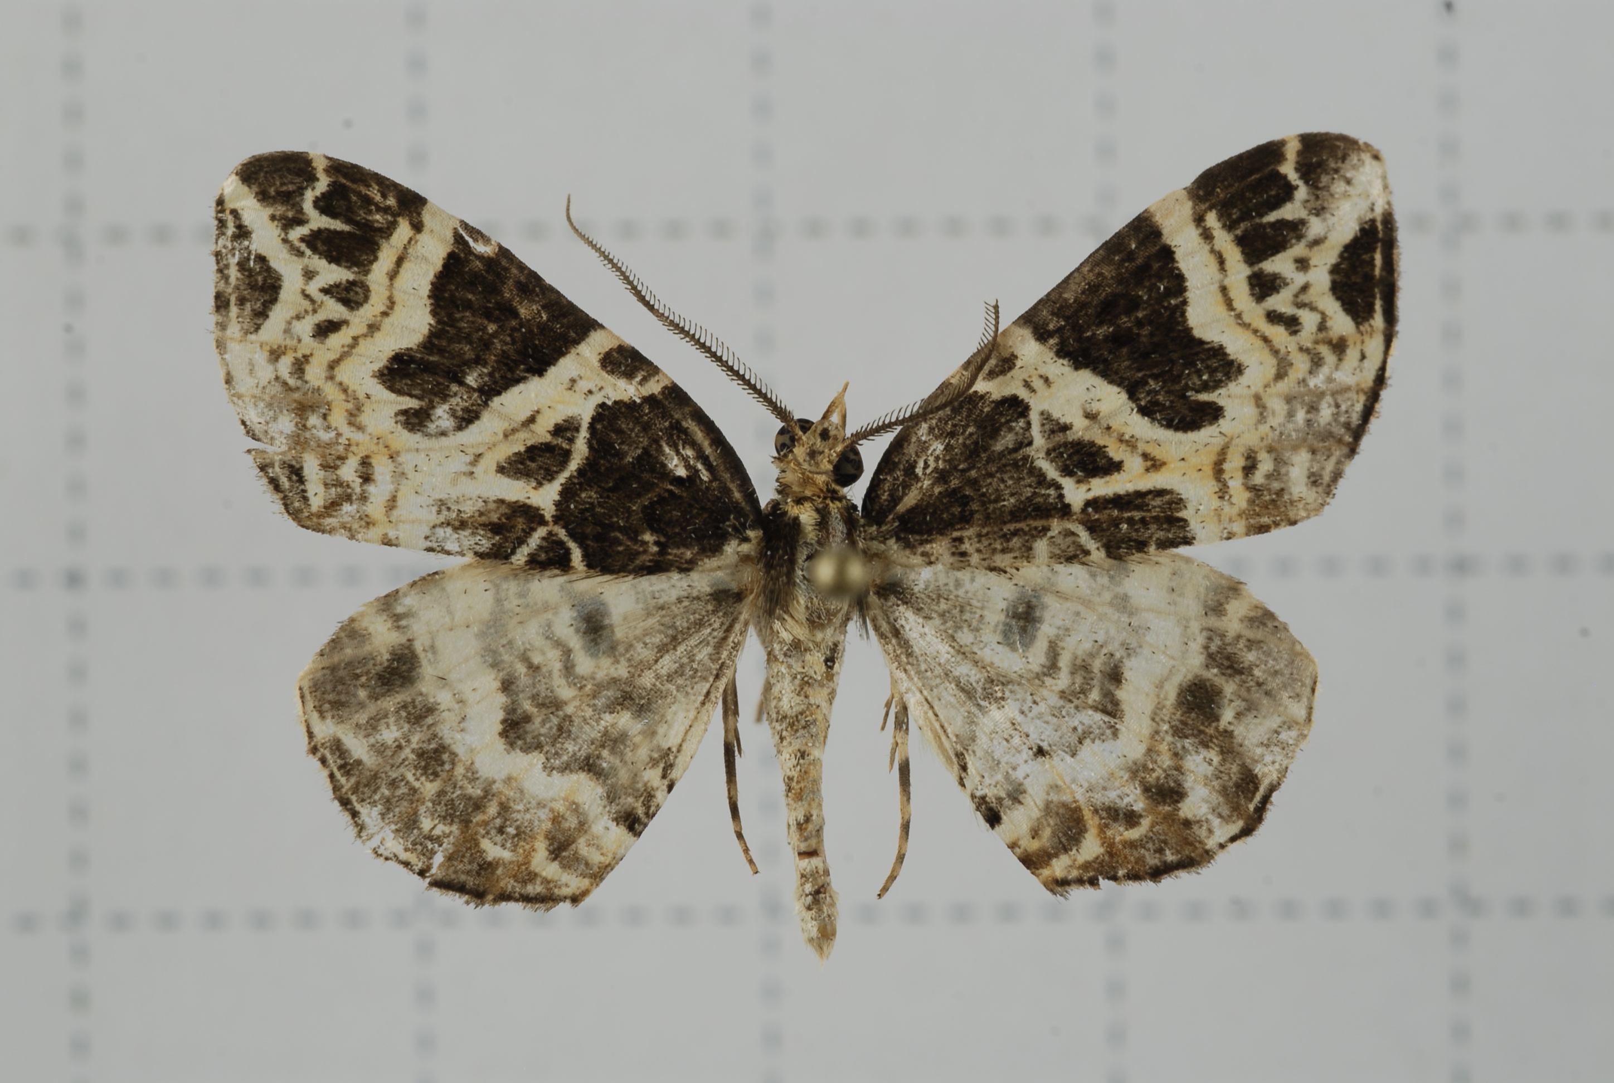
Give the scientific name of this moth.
Eustroma contorta
